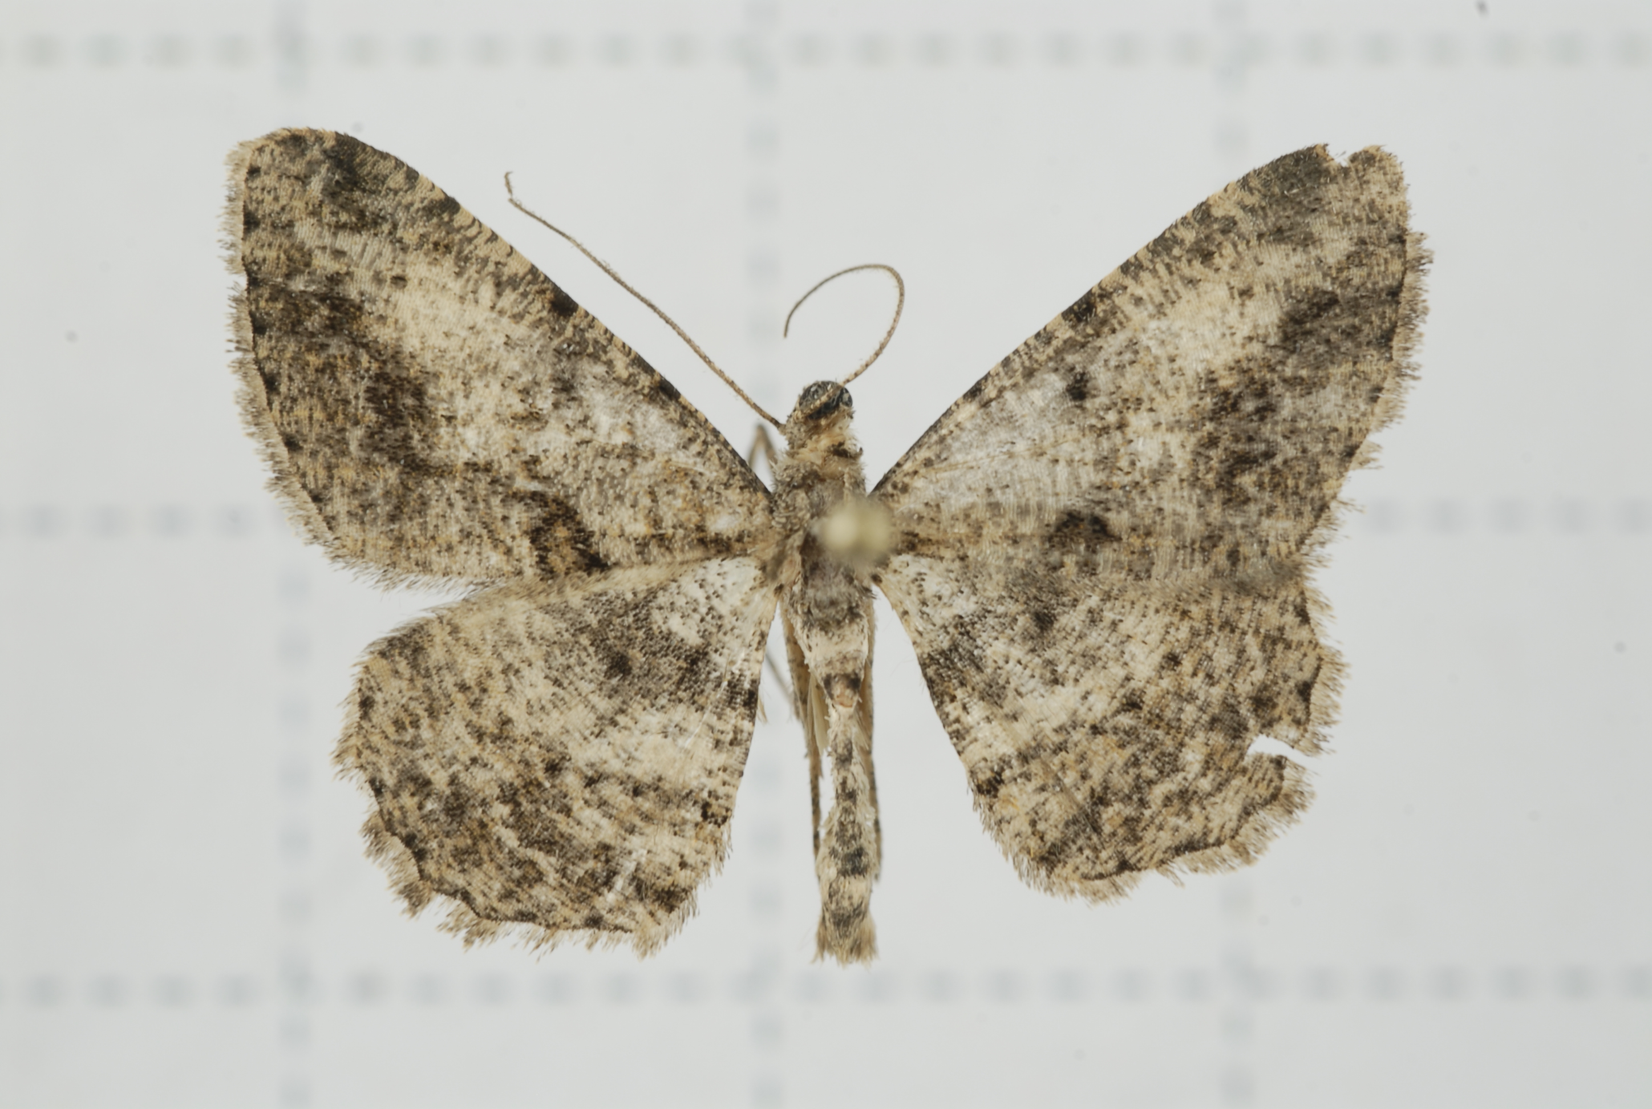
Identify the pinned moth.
Psilalcis breta rantaizana
